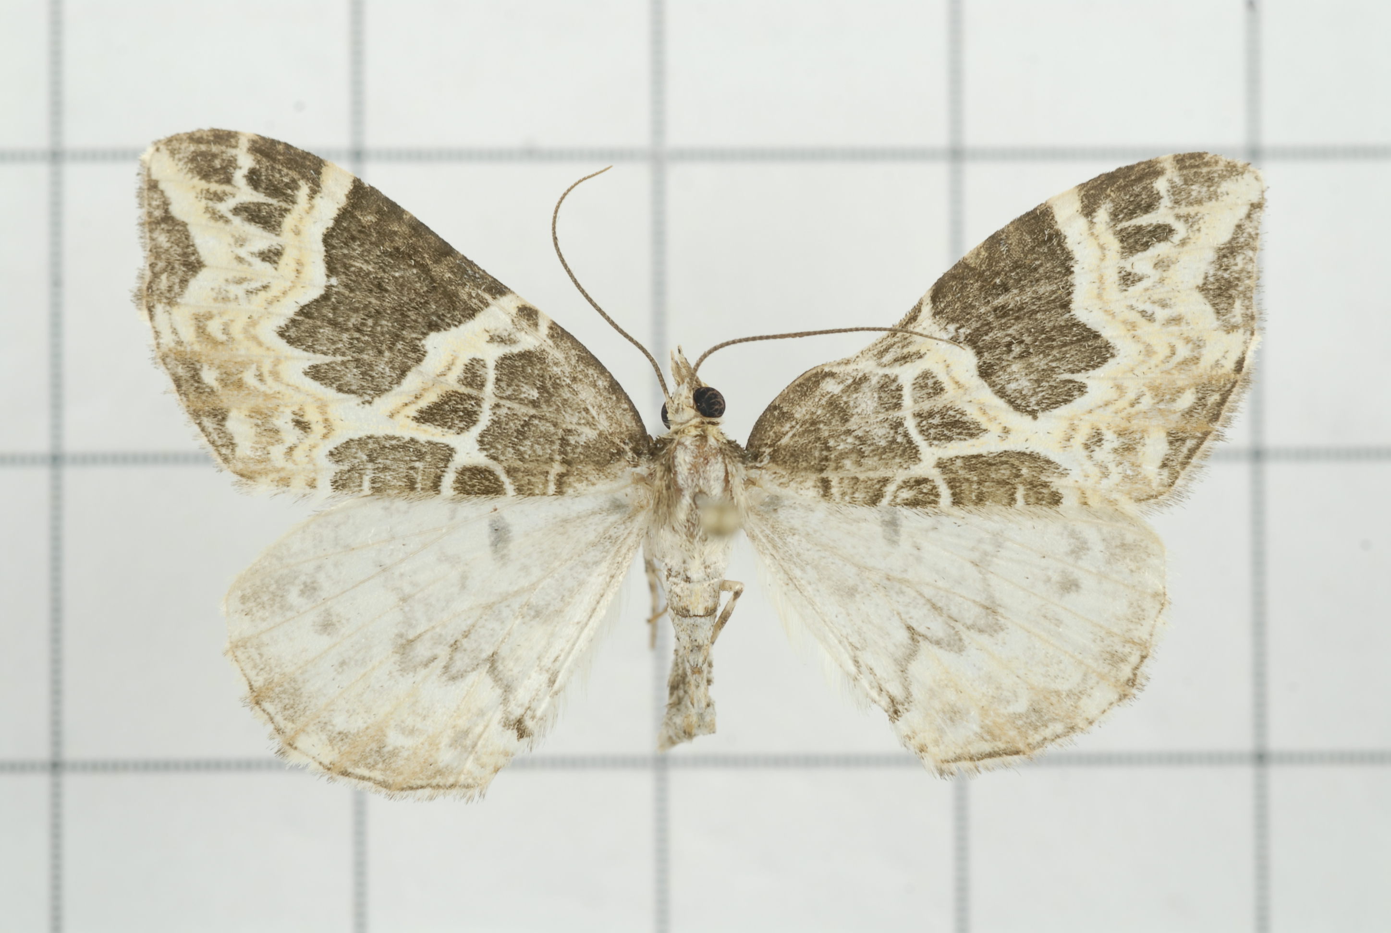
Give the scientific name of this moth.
Eustroma contorta
